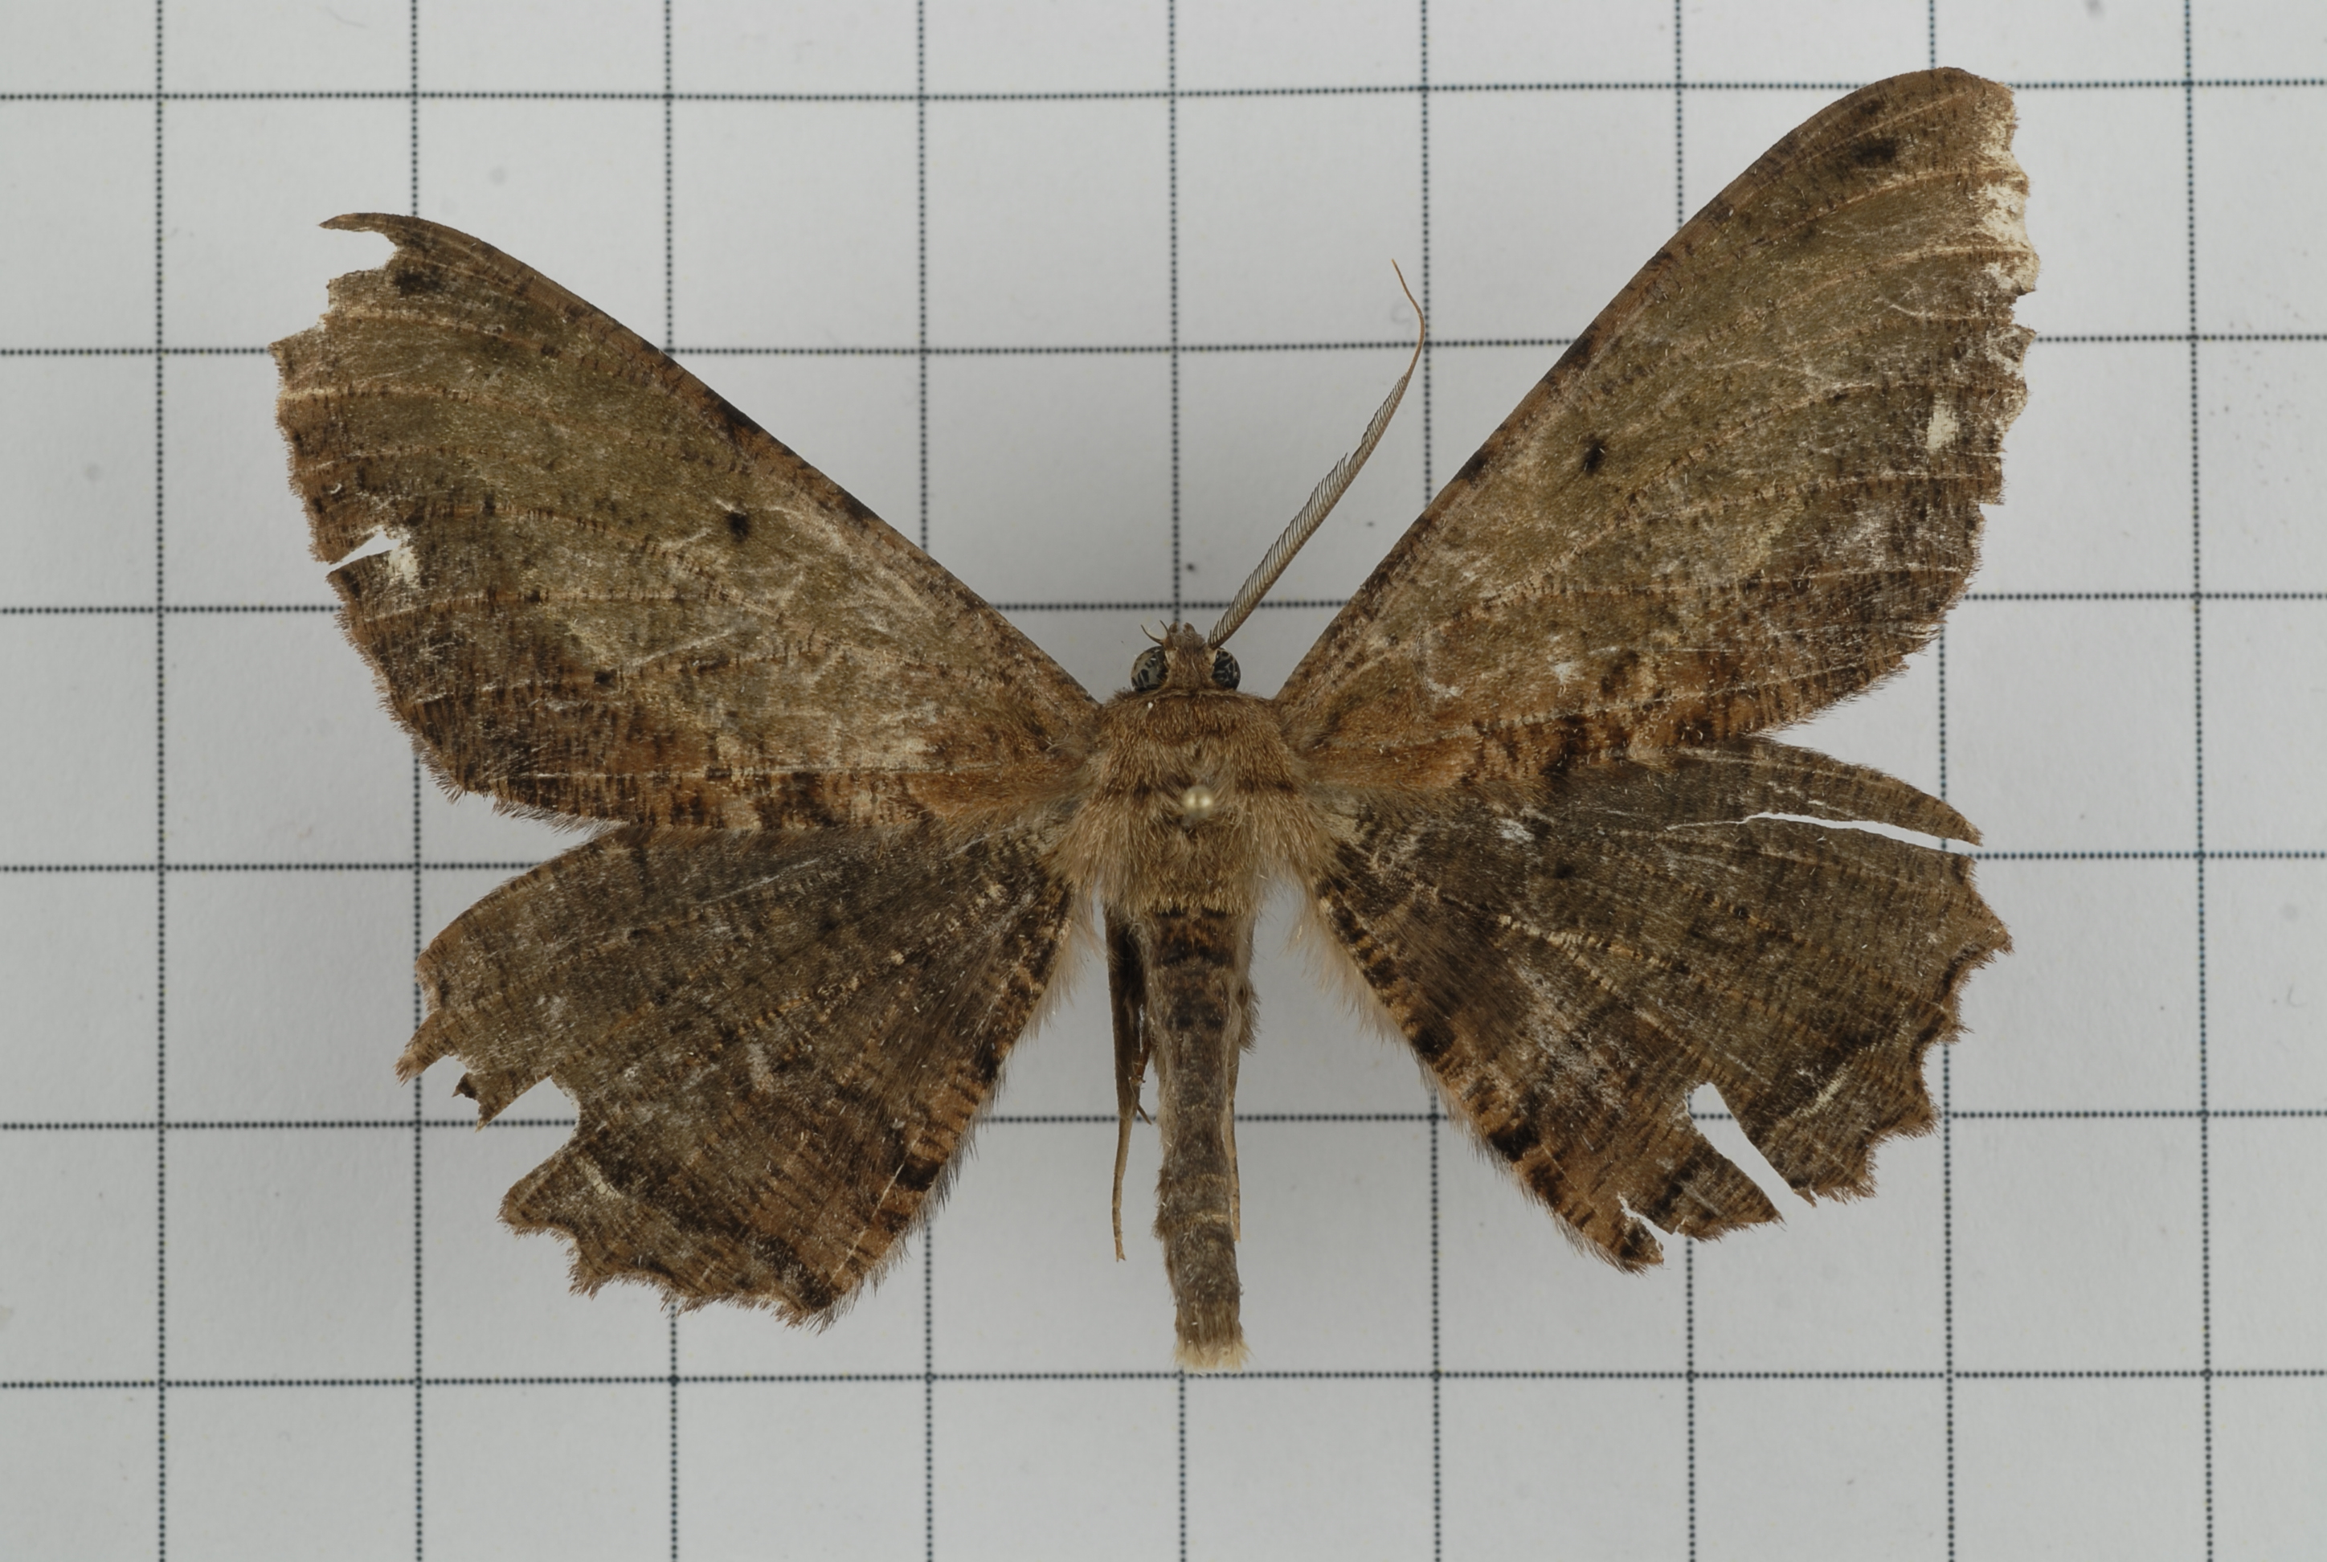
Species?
Chorodna creataria
